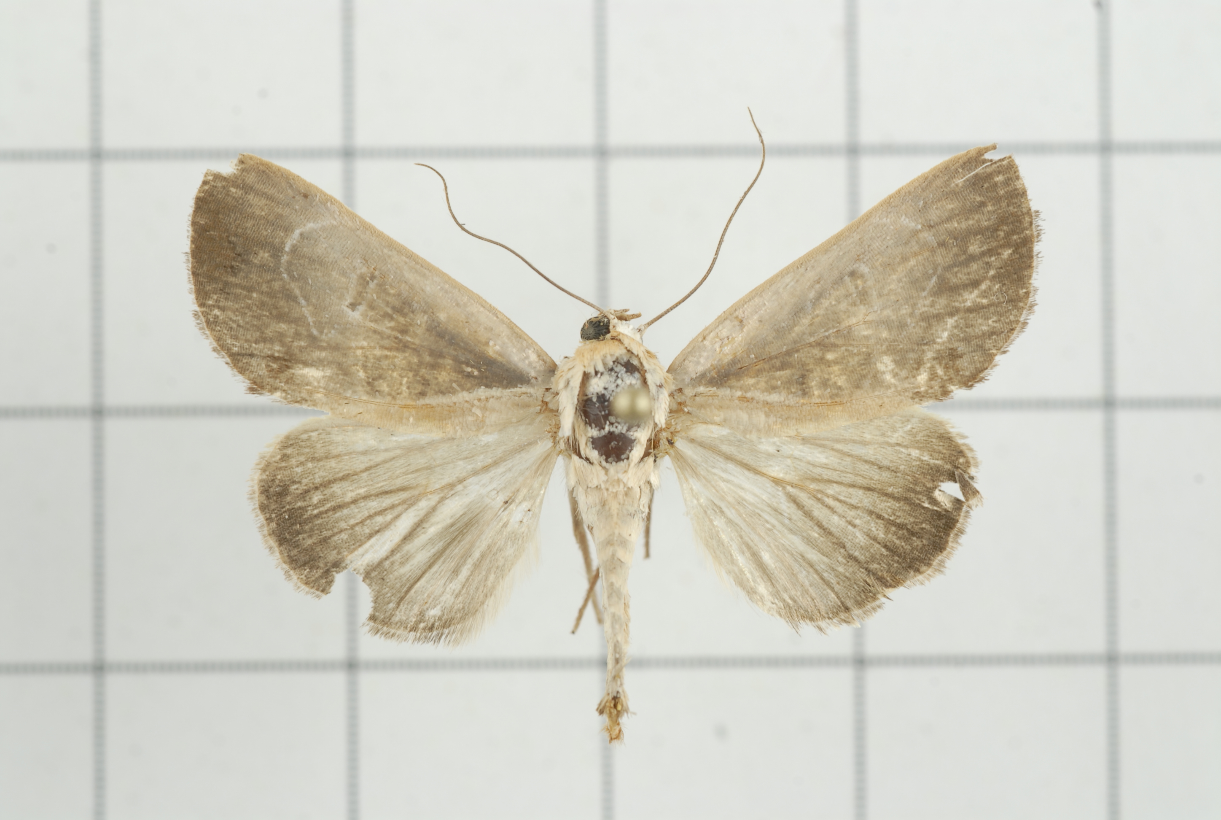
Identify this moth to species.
Westermannia elliptica elliptica
